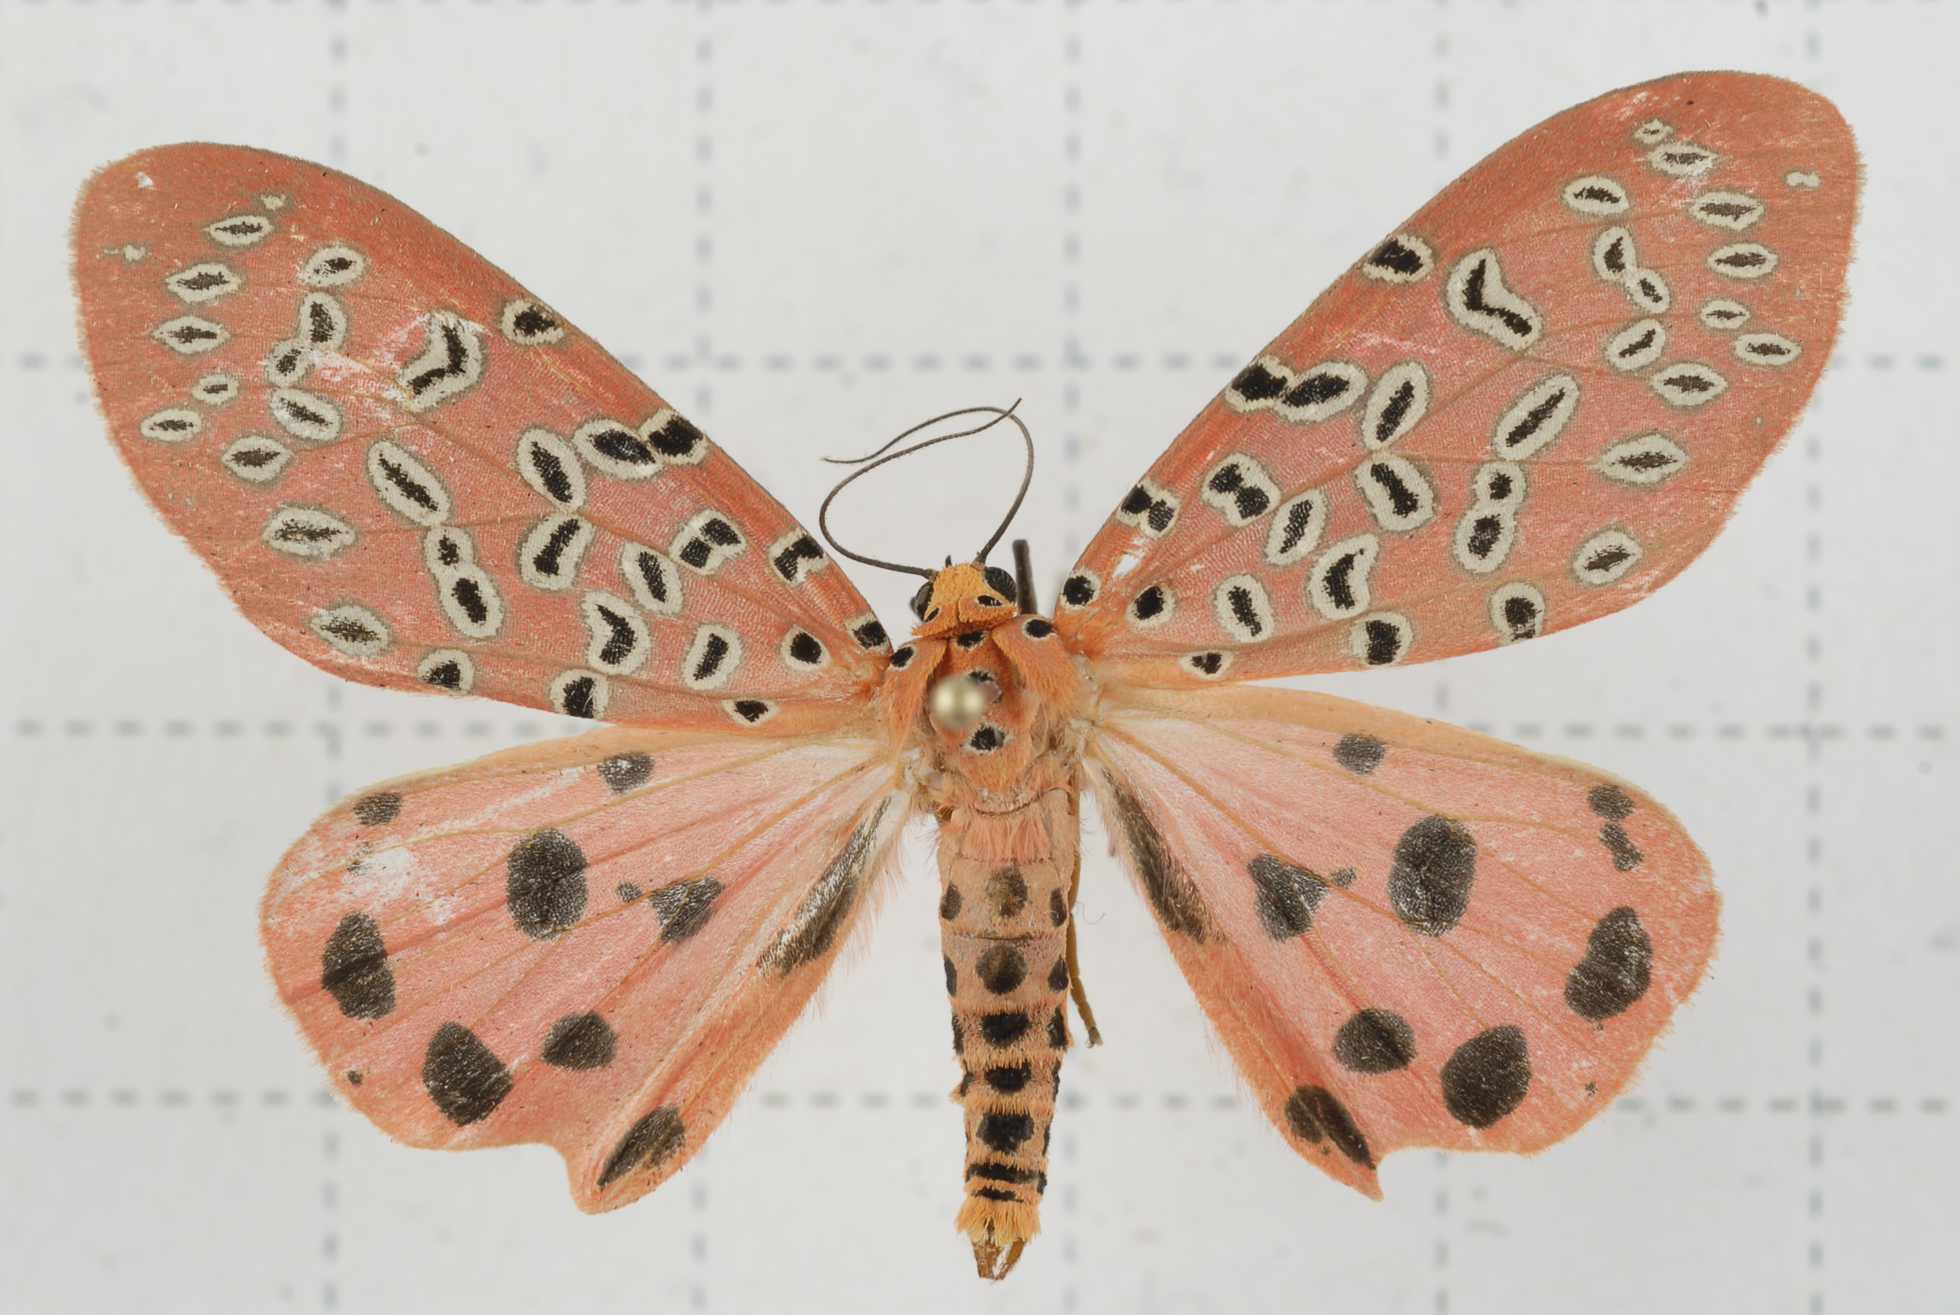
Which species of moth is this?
Mangina argus
